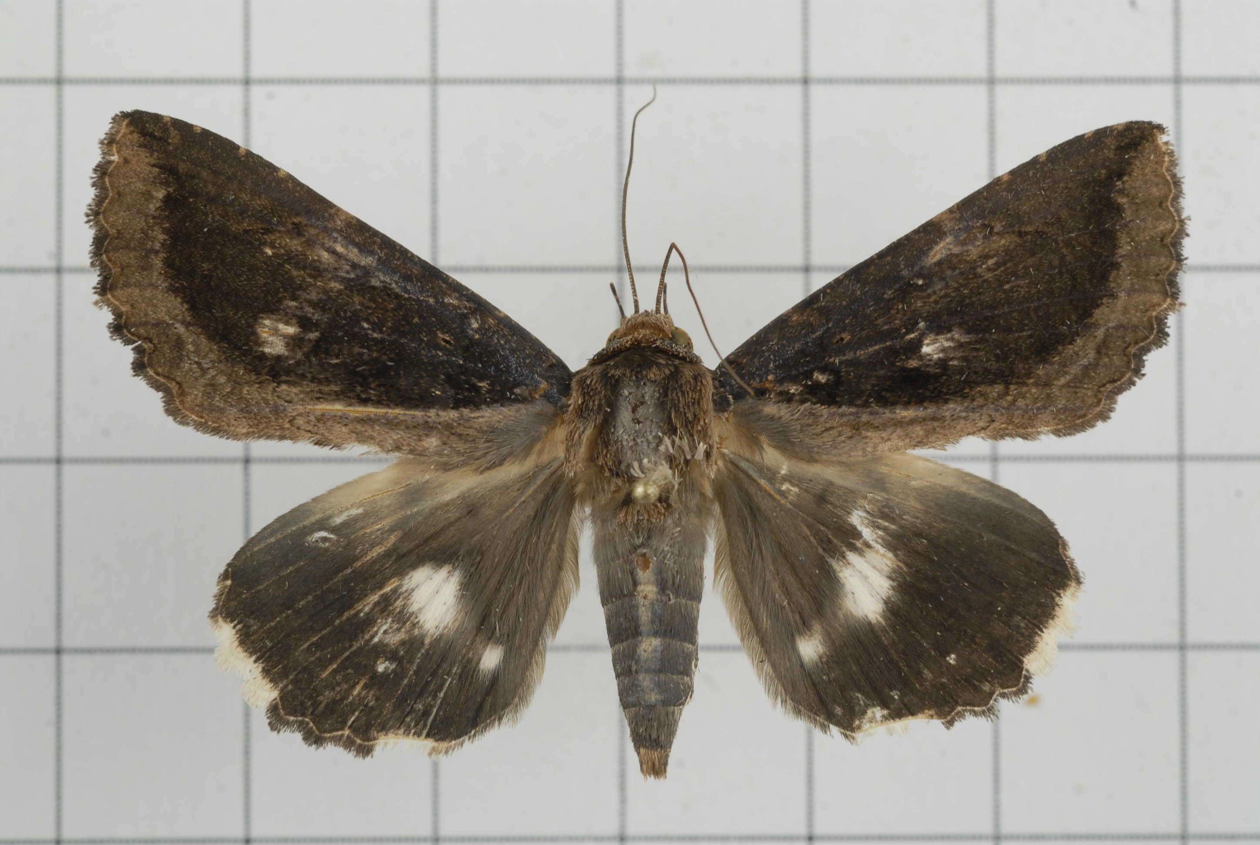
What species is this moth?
Ercheia cyllaria
